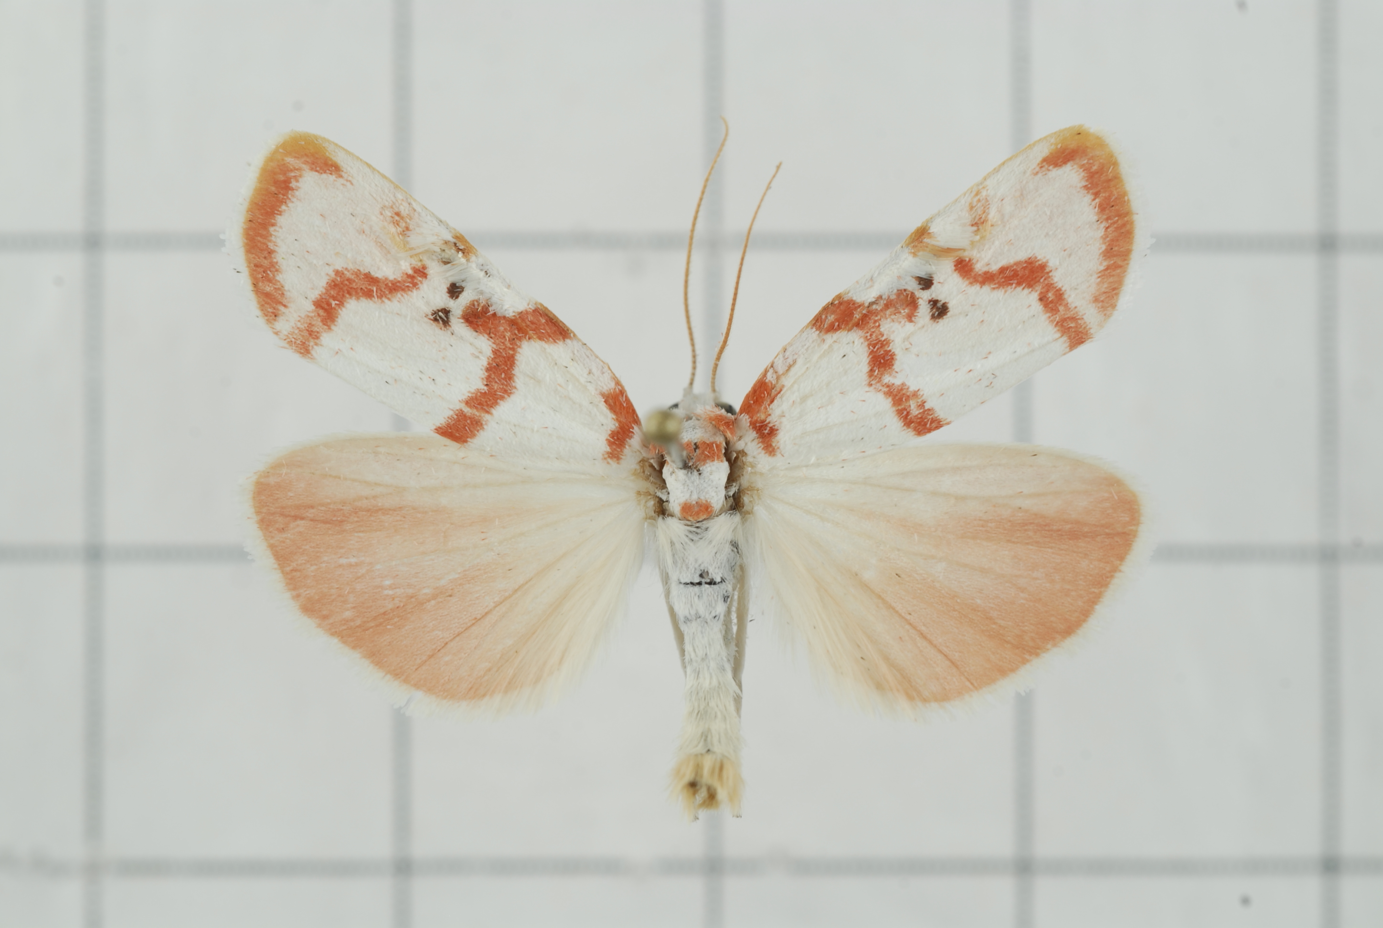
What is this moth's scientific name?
Cyana hamata hamata
